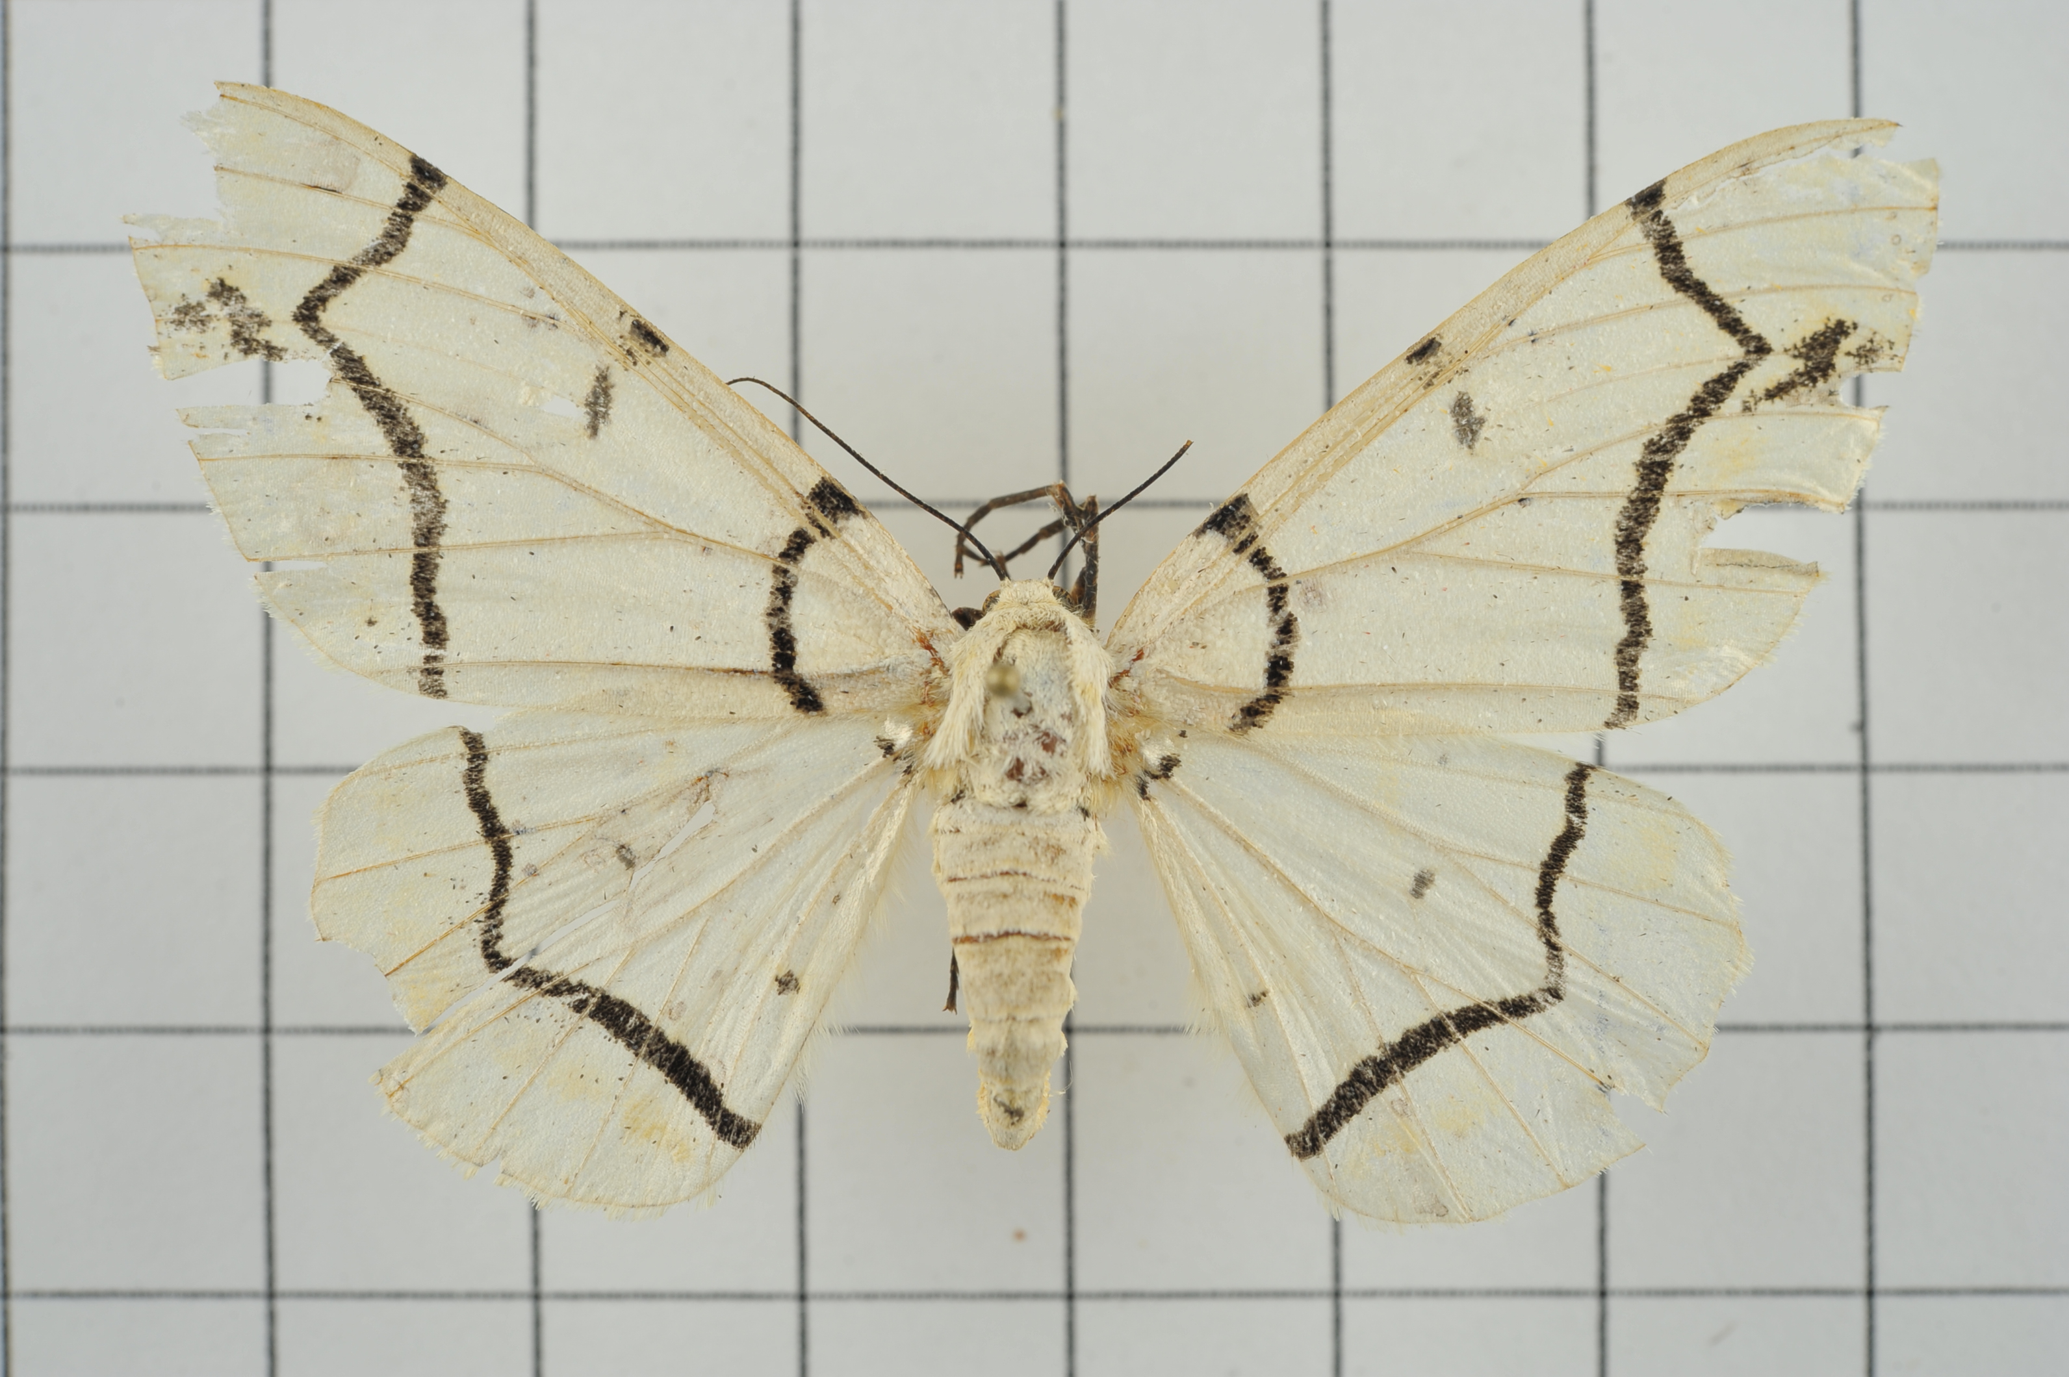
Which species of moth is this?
Biston perclara
